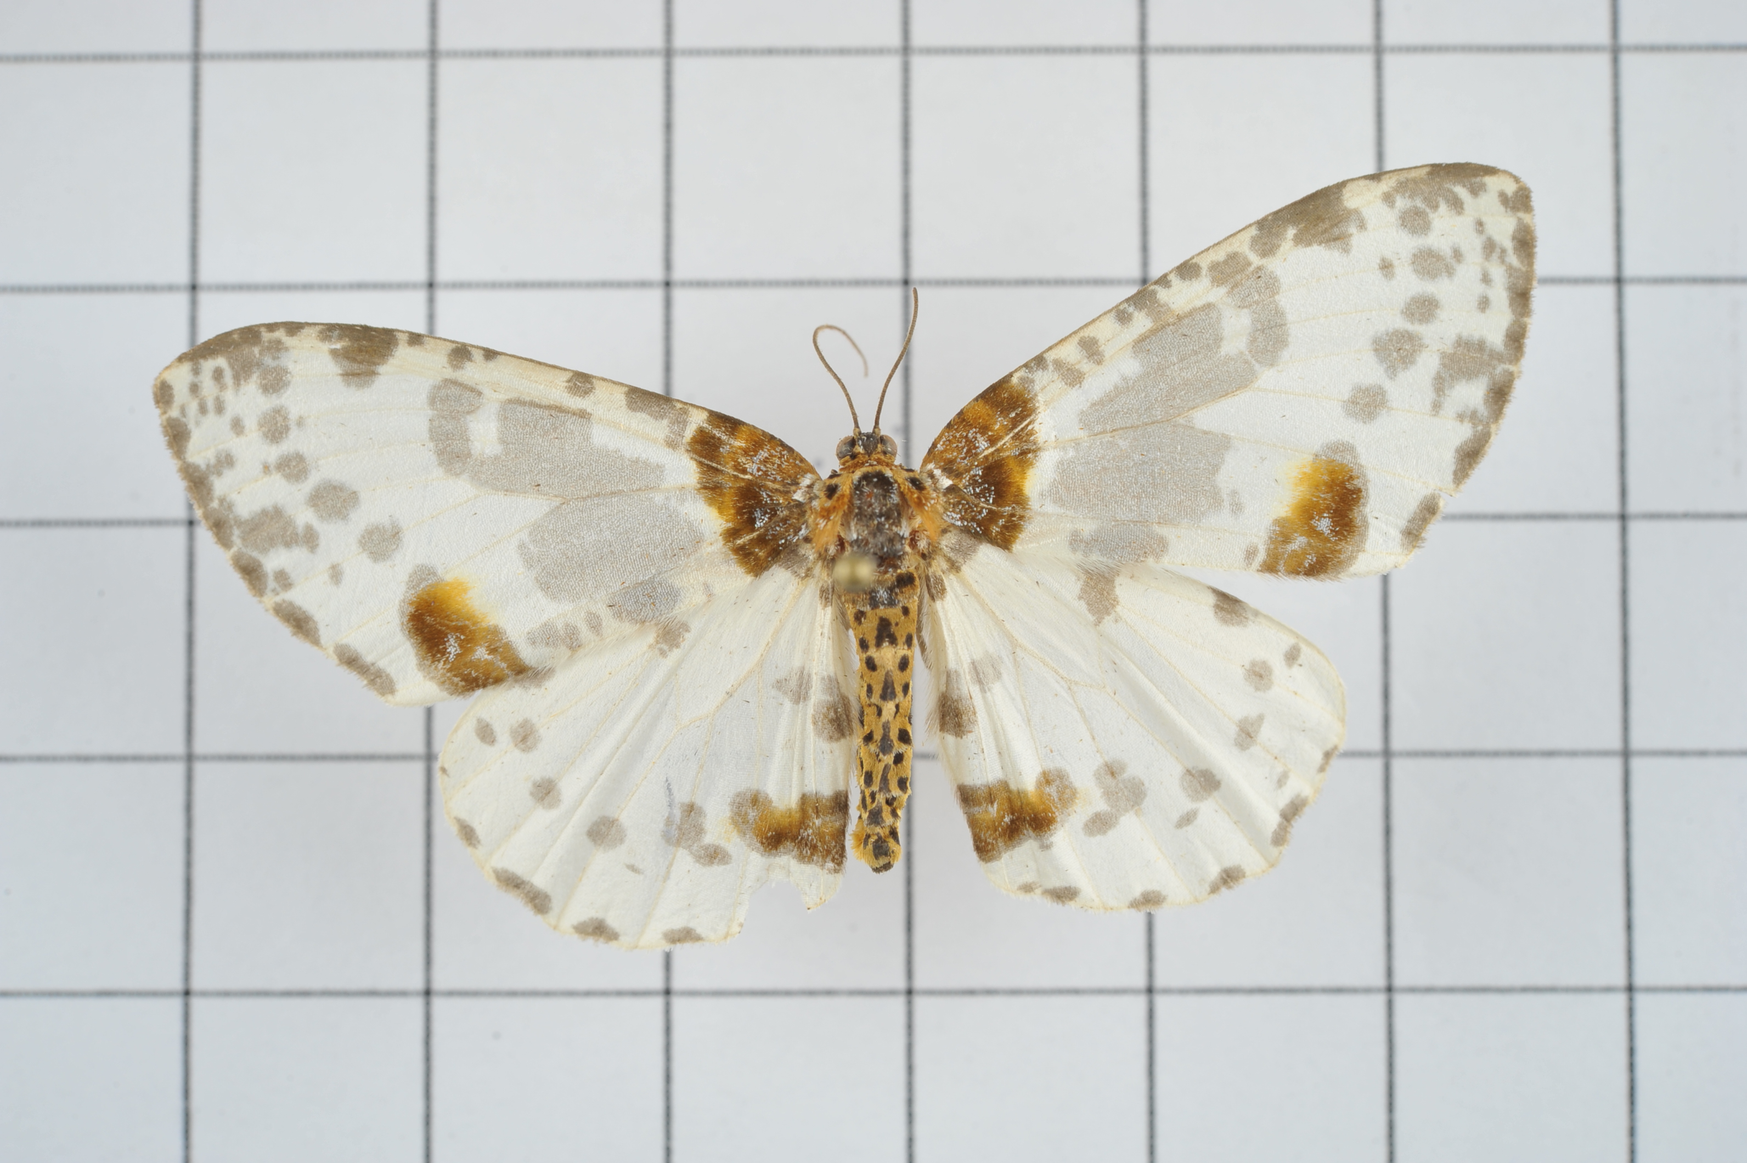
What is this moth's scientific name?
Abraxas adilluminata
